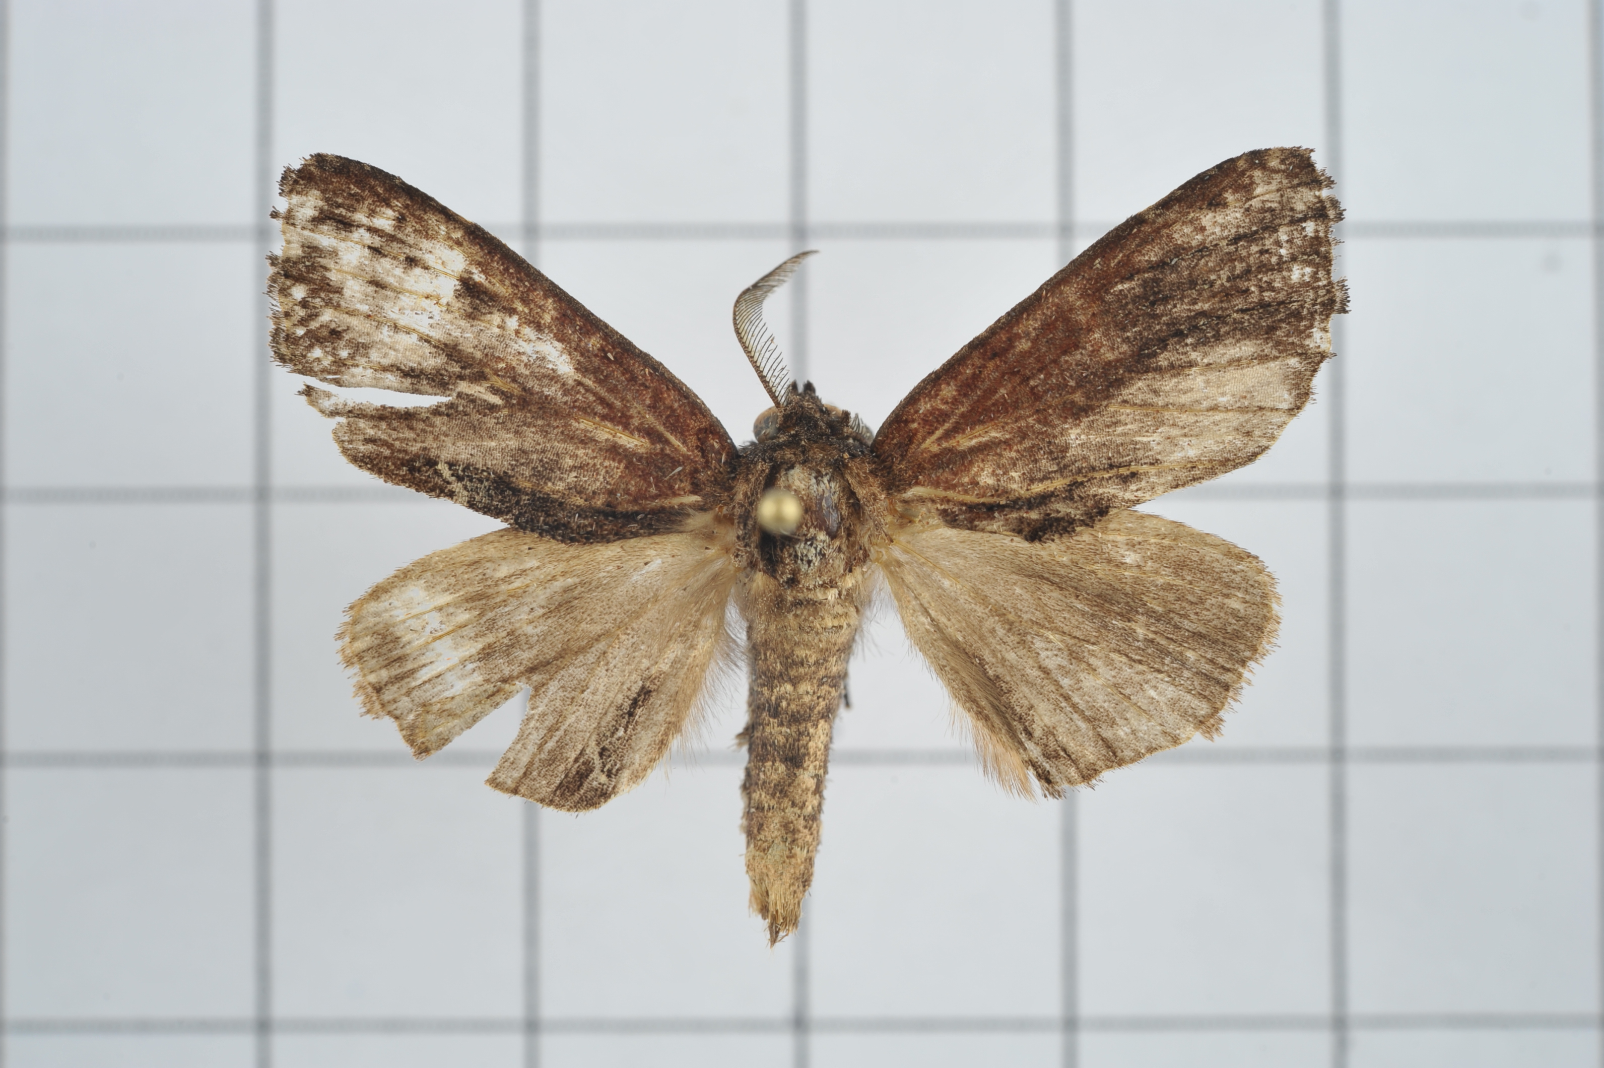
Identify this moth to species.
Lophontosia fusca
